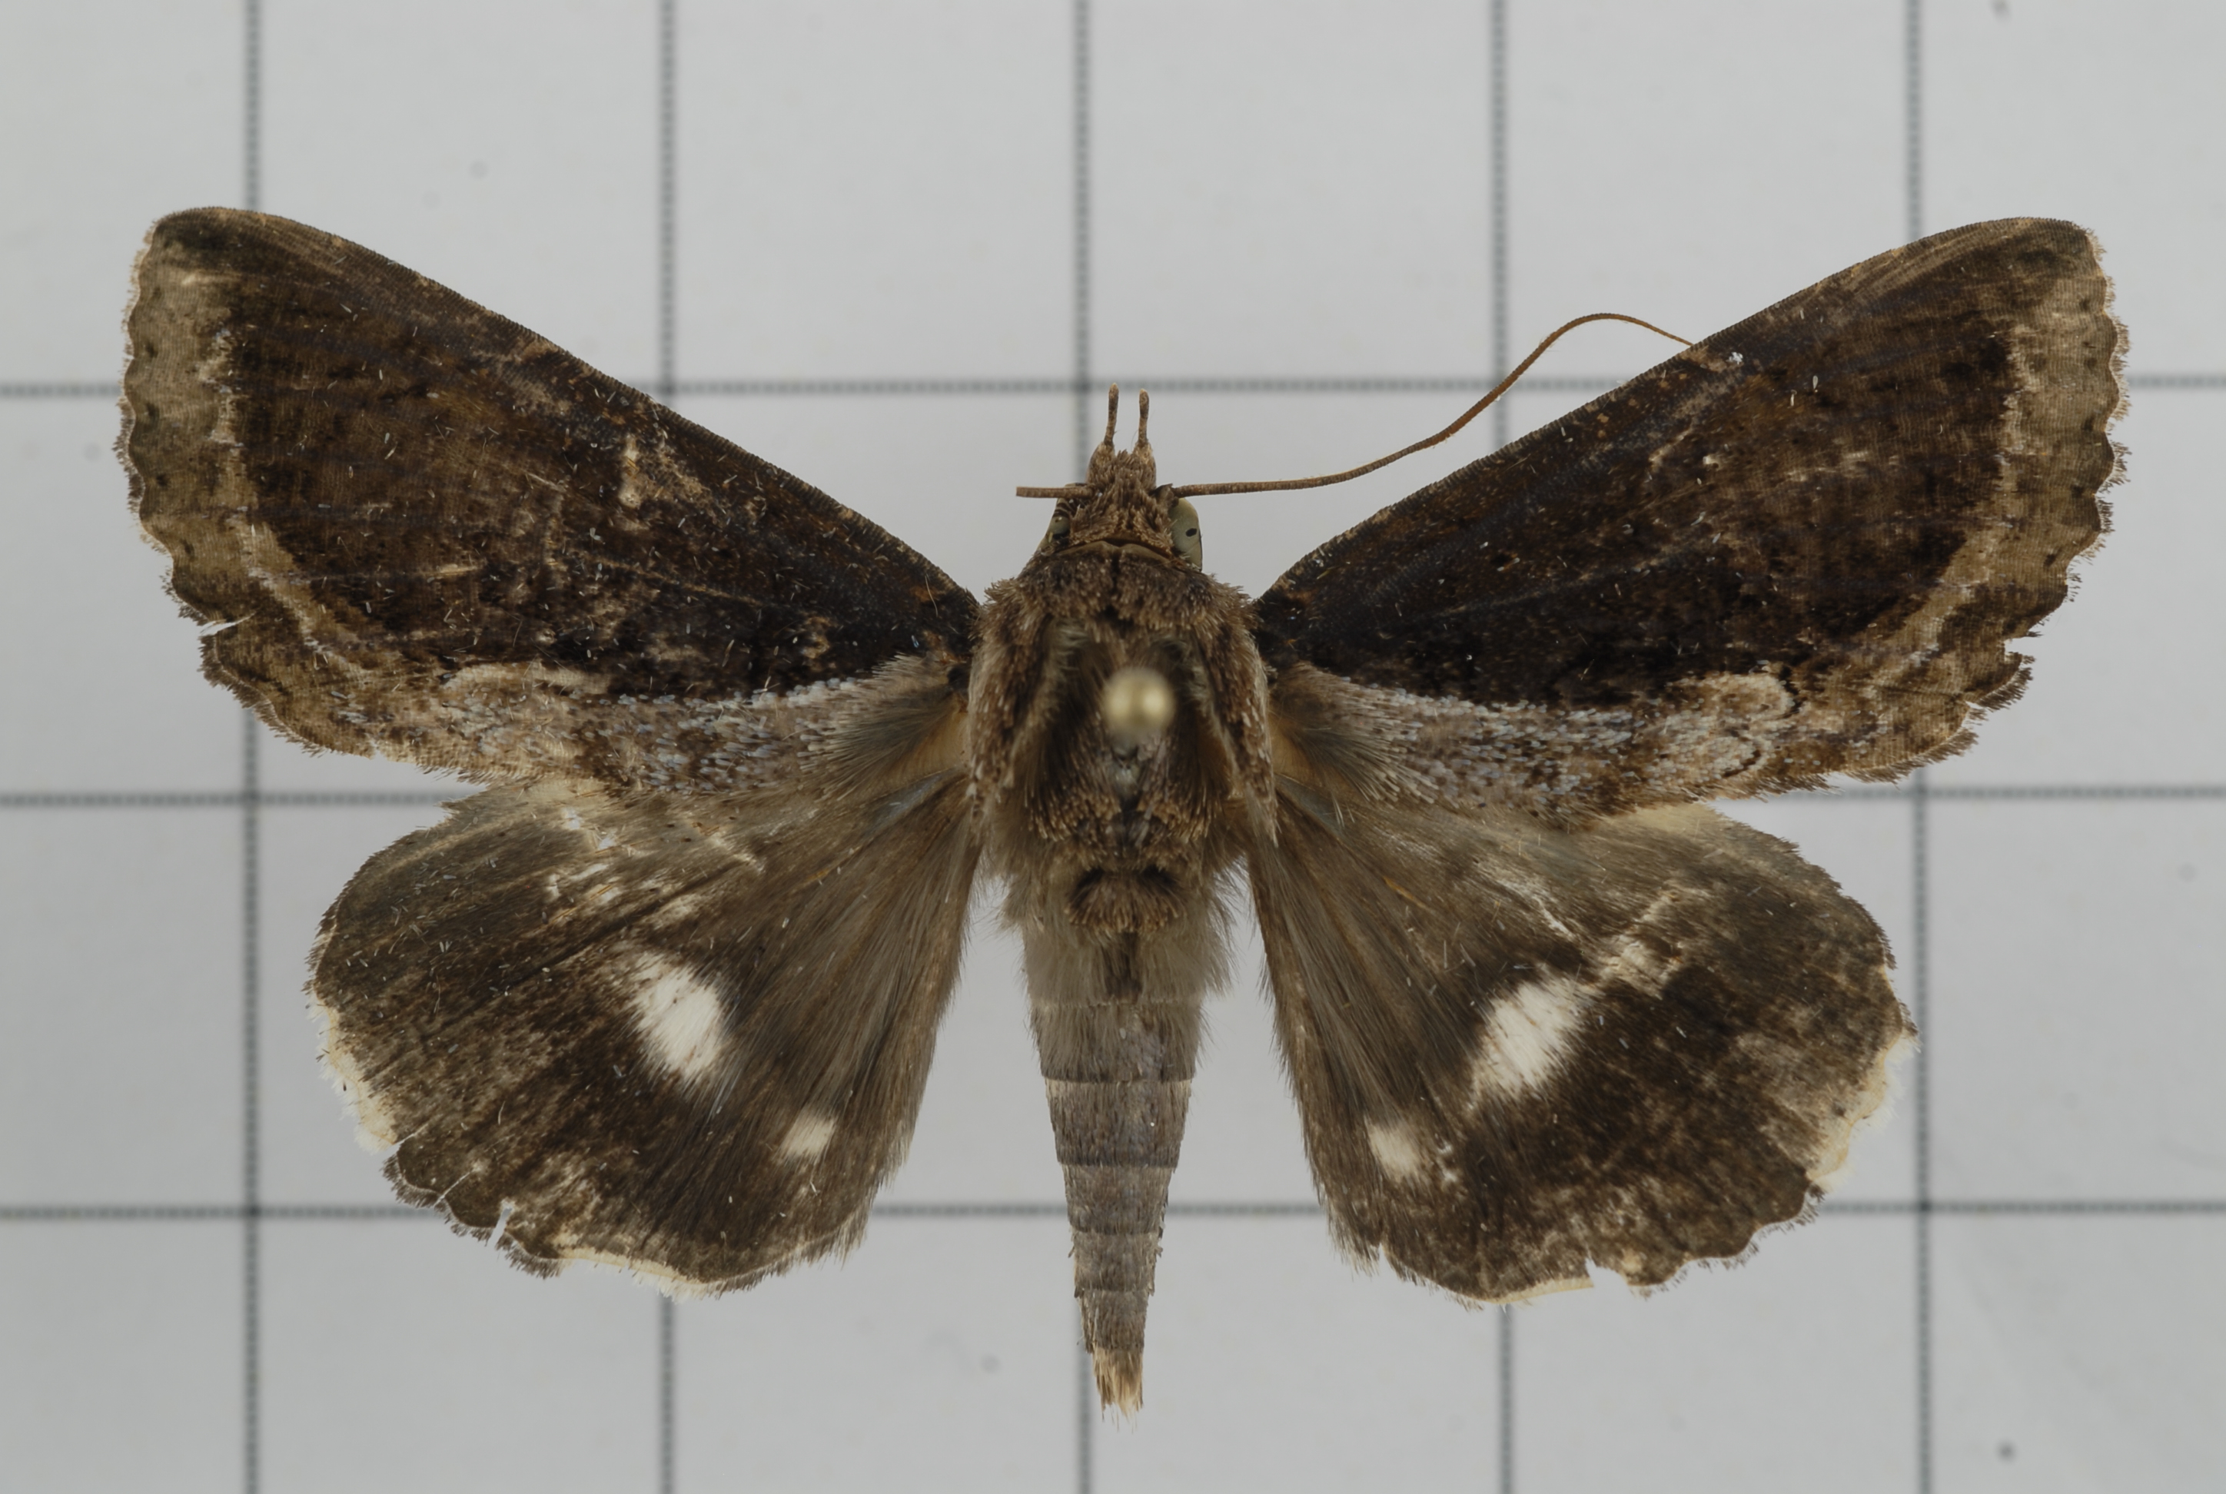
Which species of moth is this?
Ercheia cyllaria
